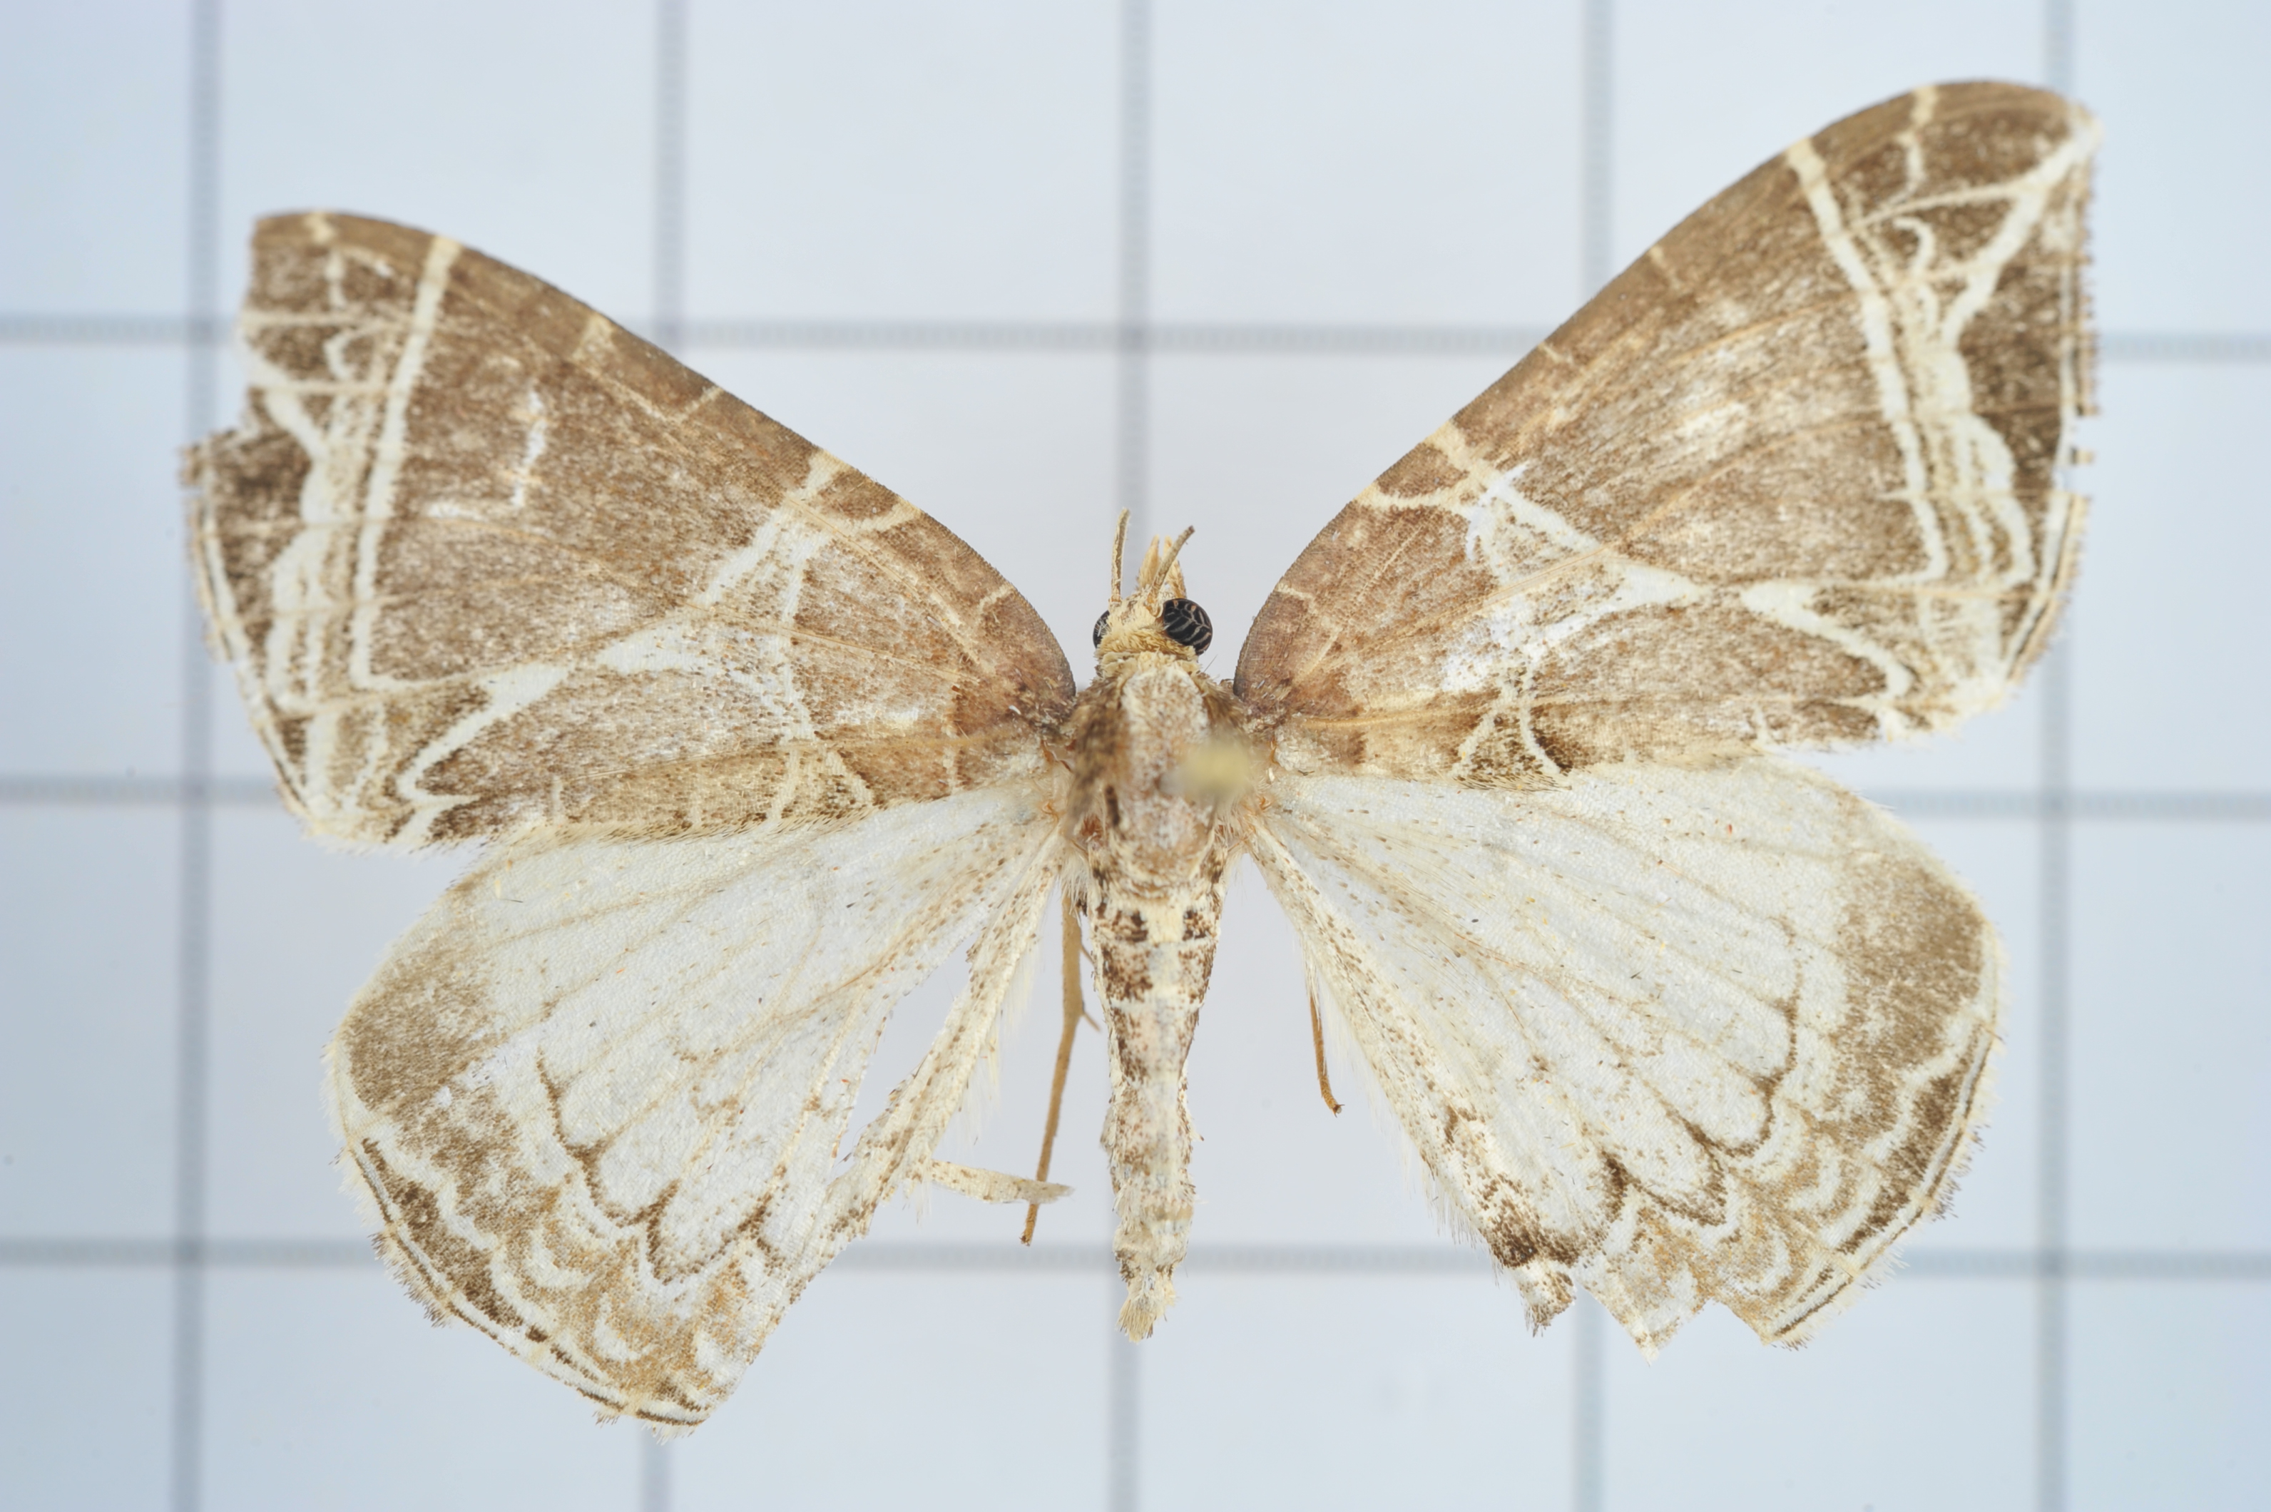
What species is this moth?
Ecliptopera benigna
